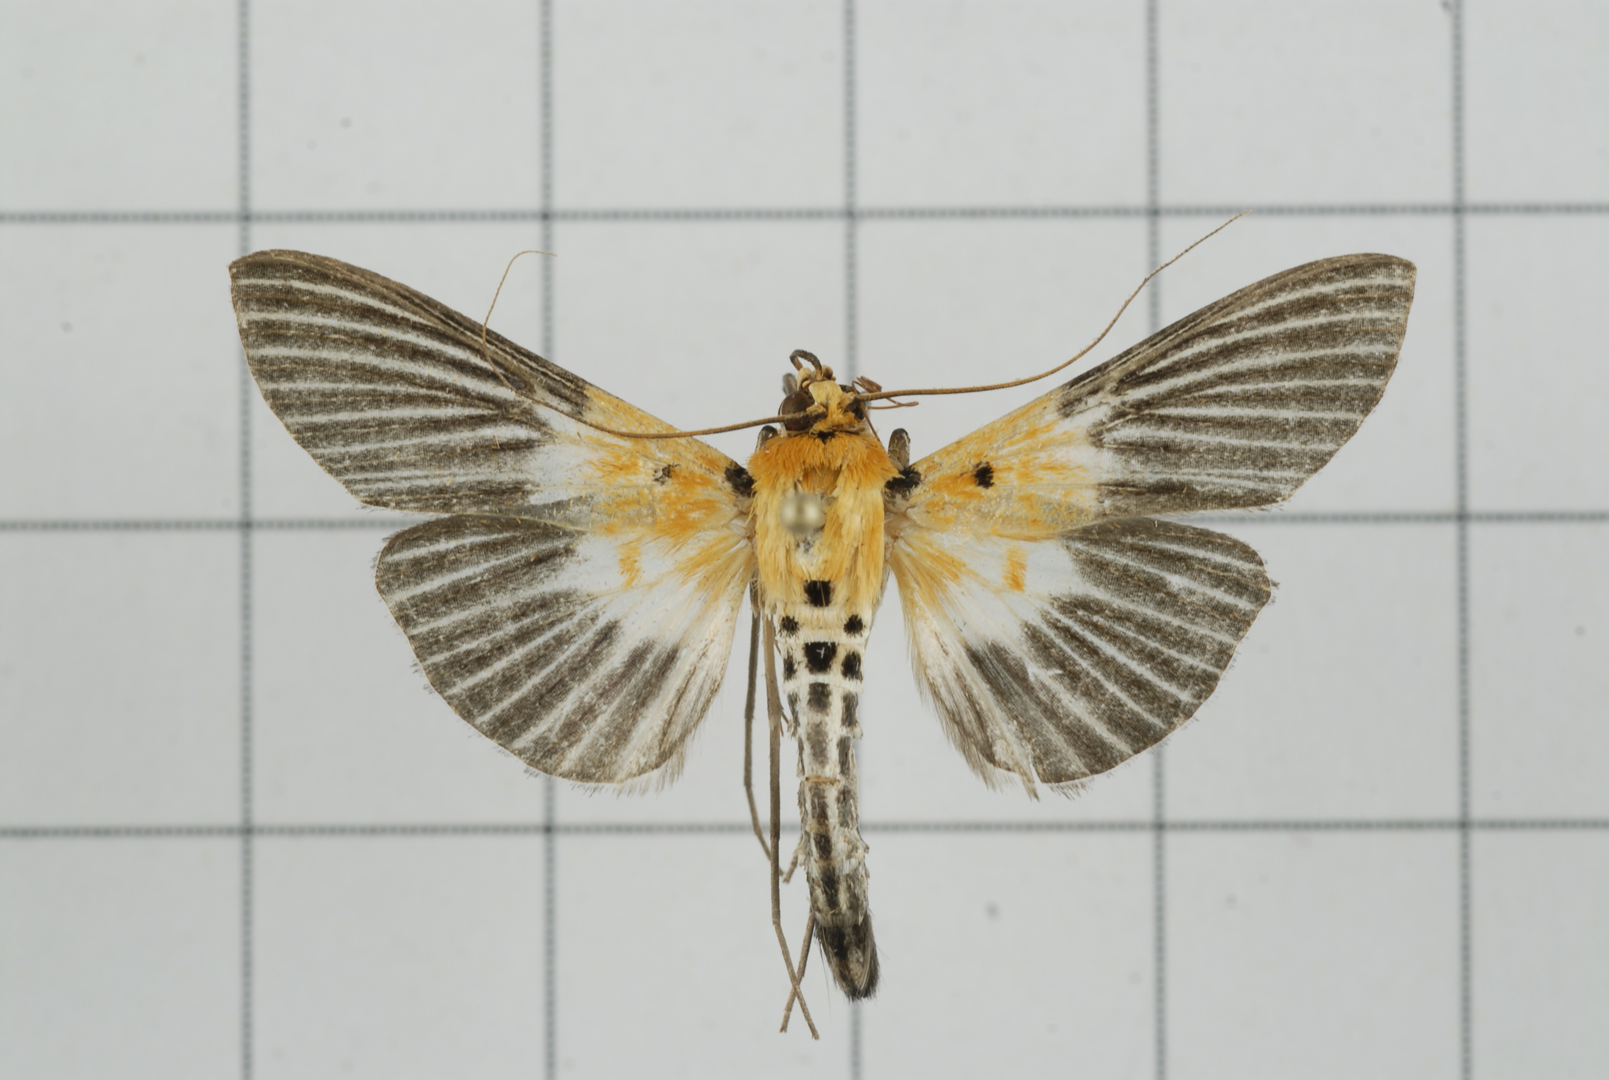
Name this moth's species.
Nevrina procopia
